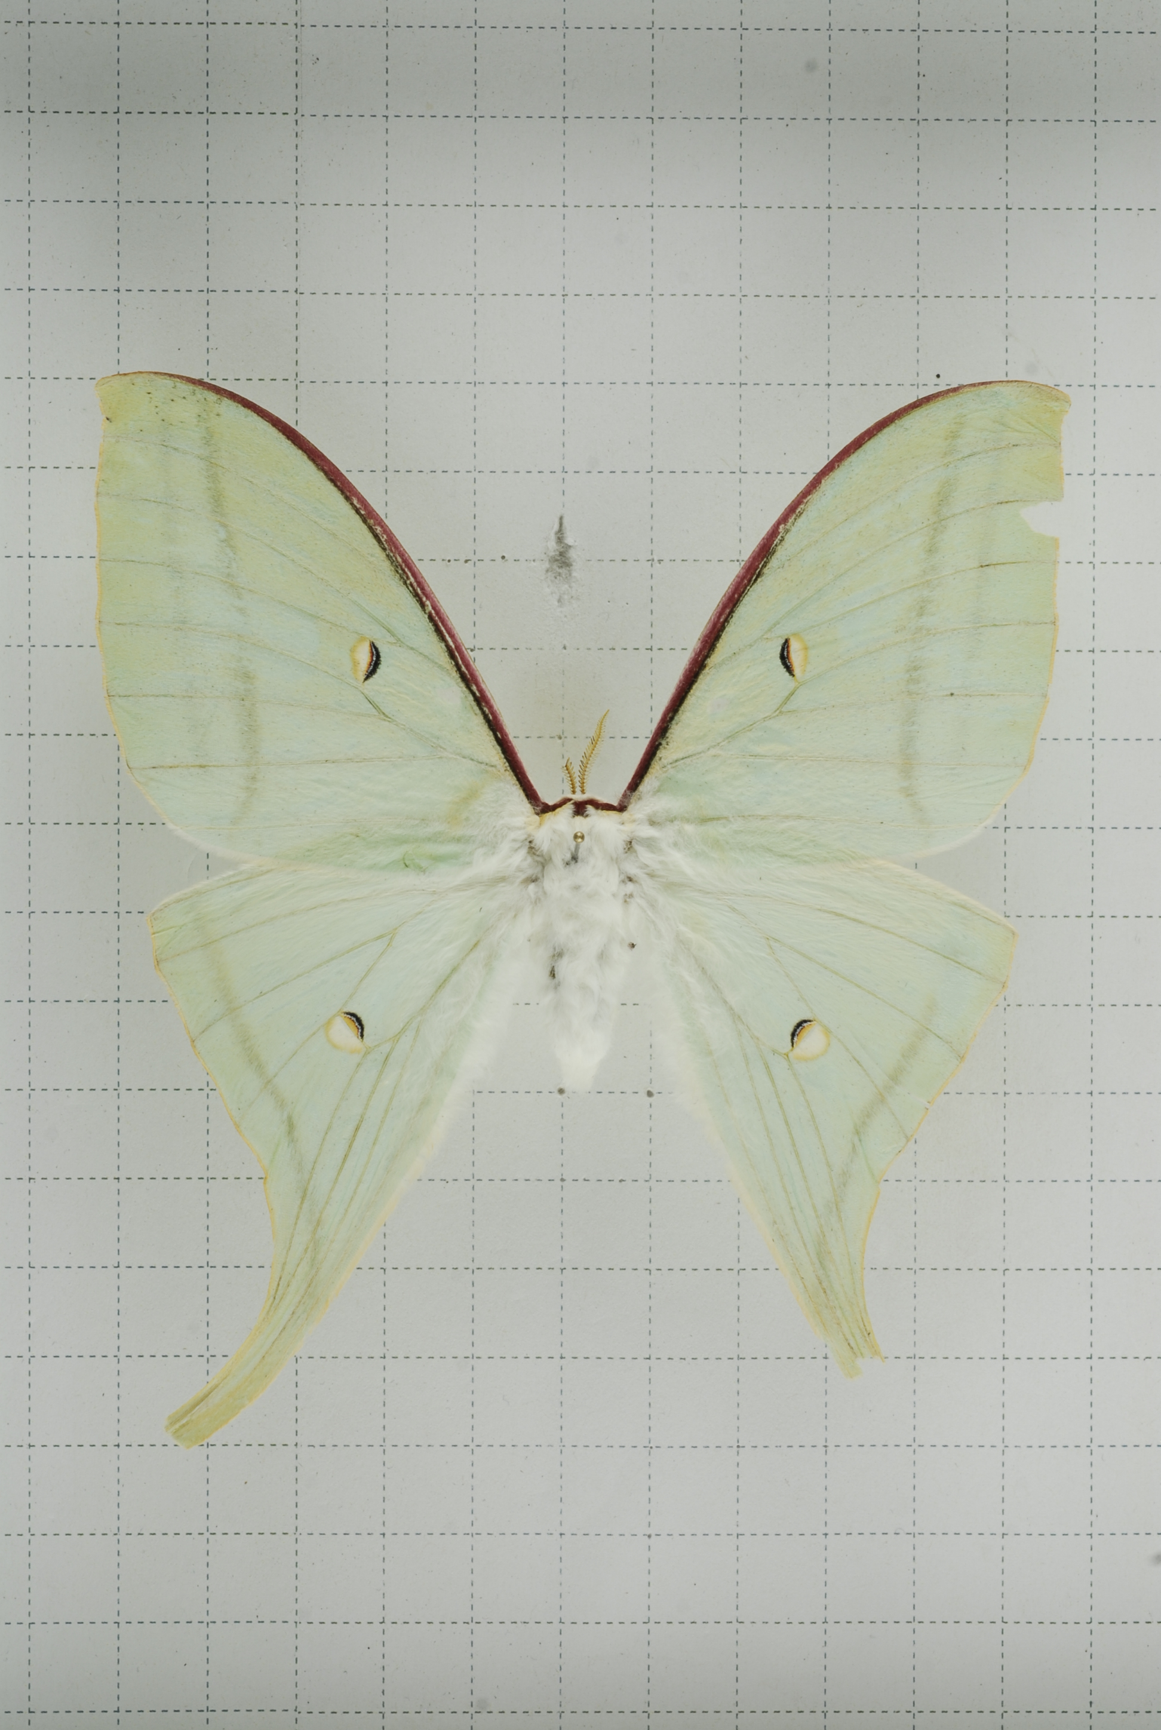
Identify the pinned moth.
Actias ningpoana ningtaiwana
